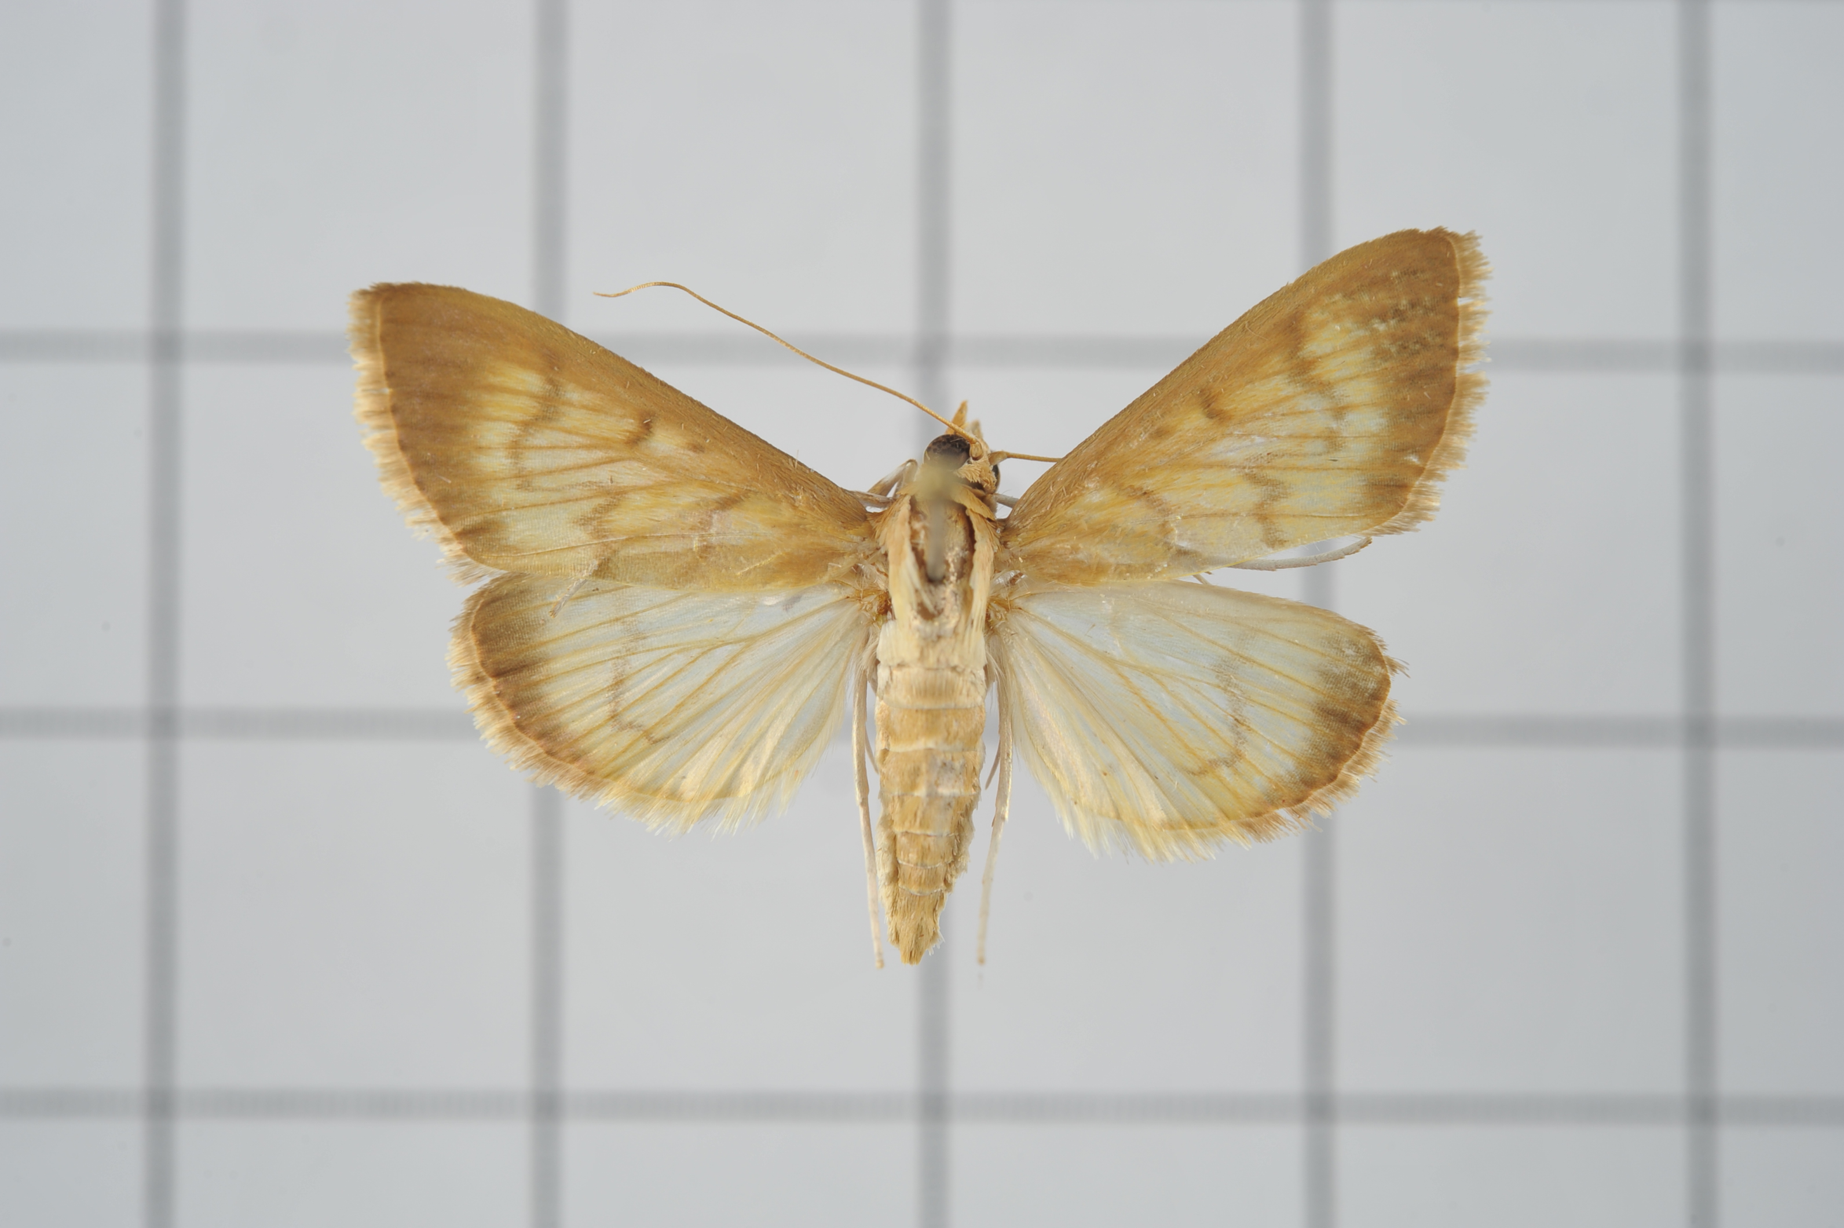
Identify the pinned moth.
Crypsiptya coclesalis
